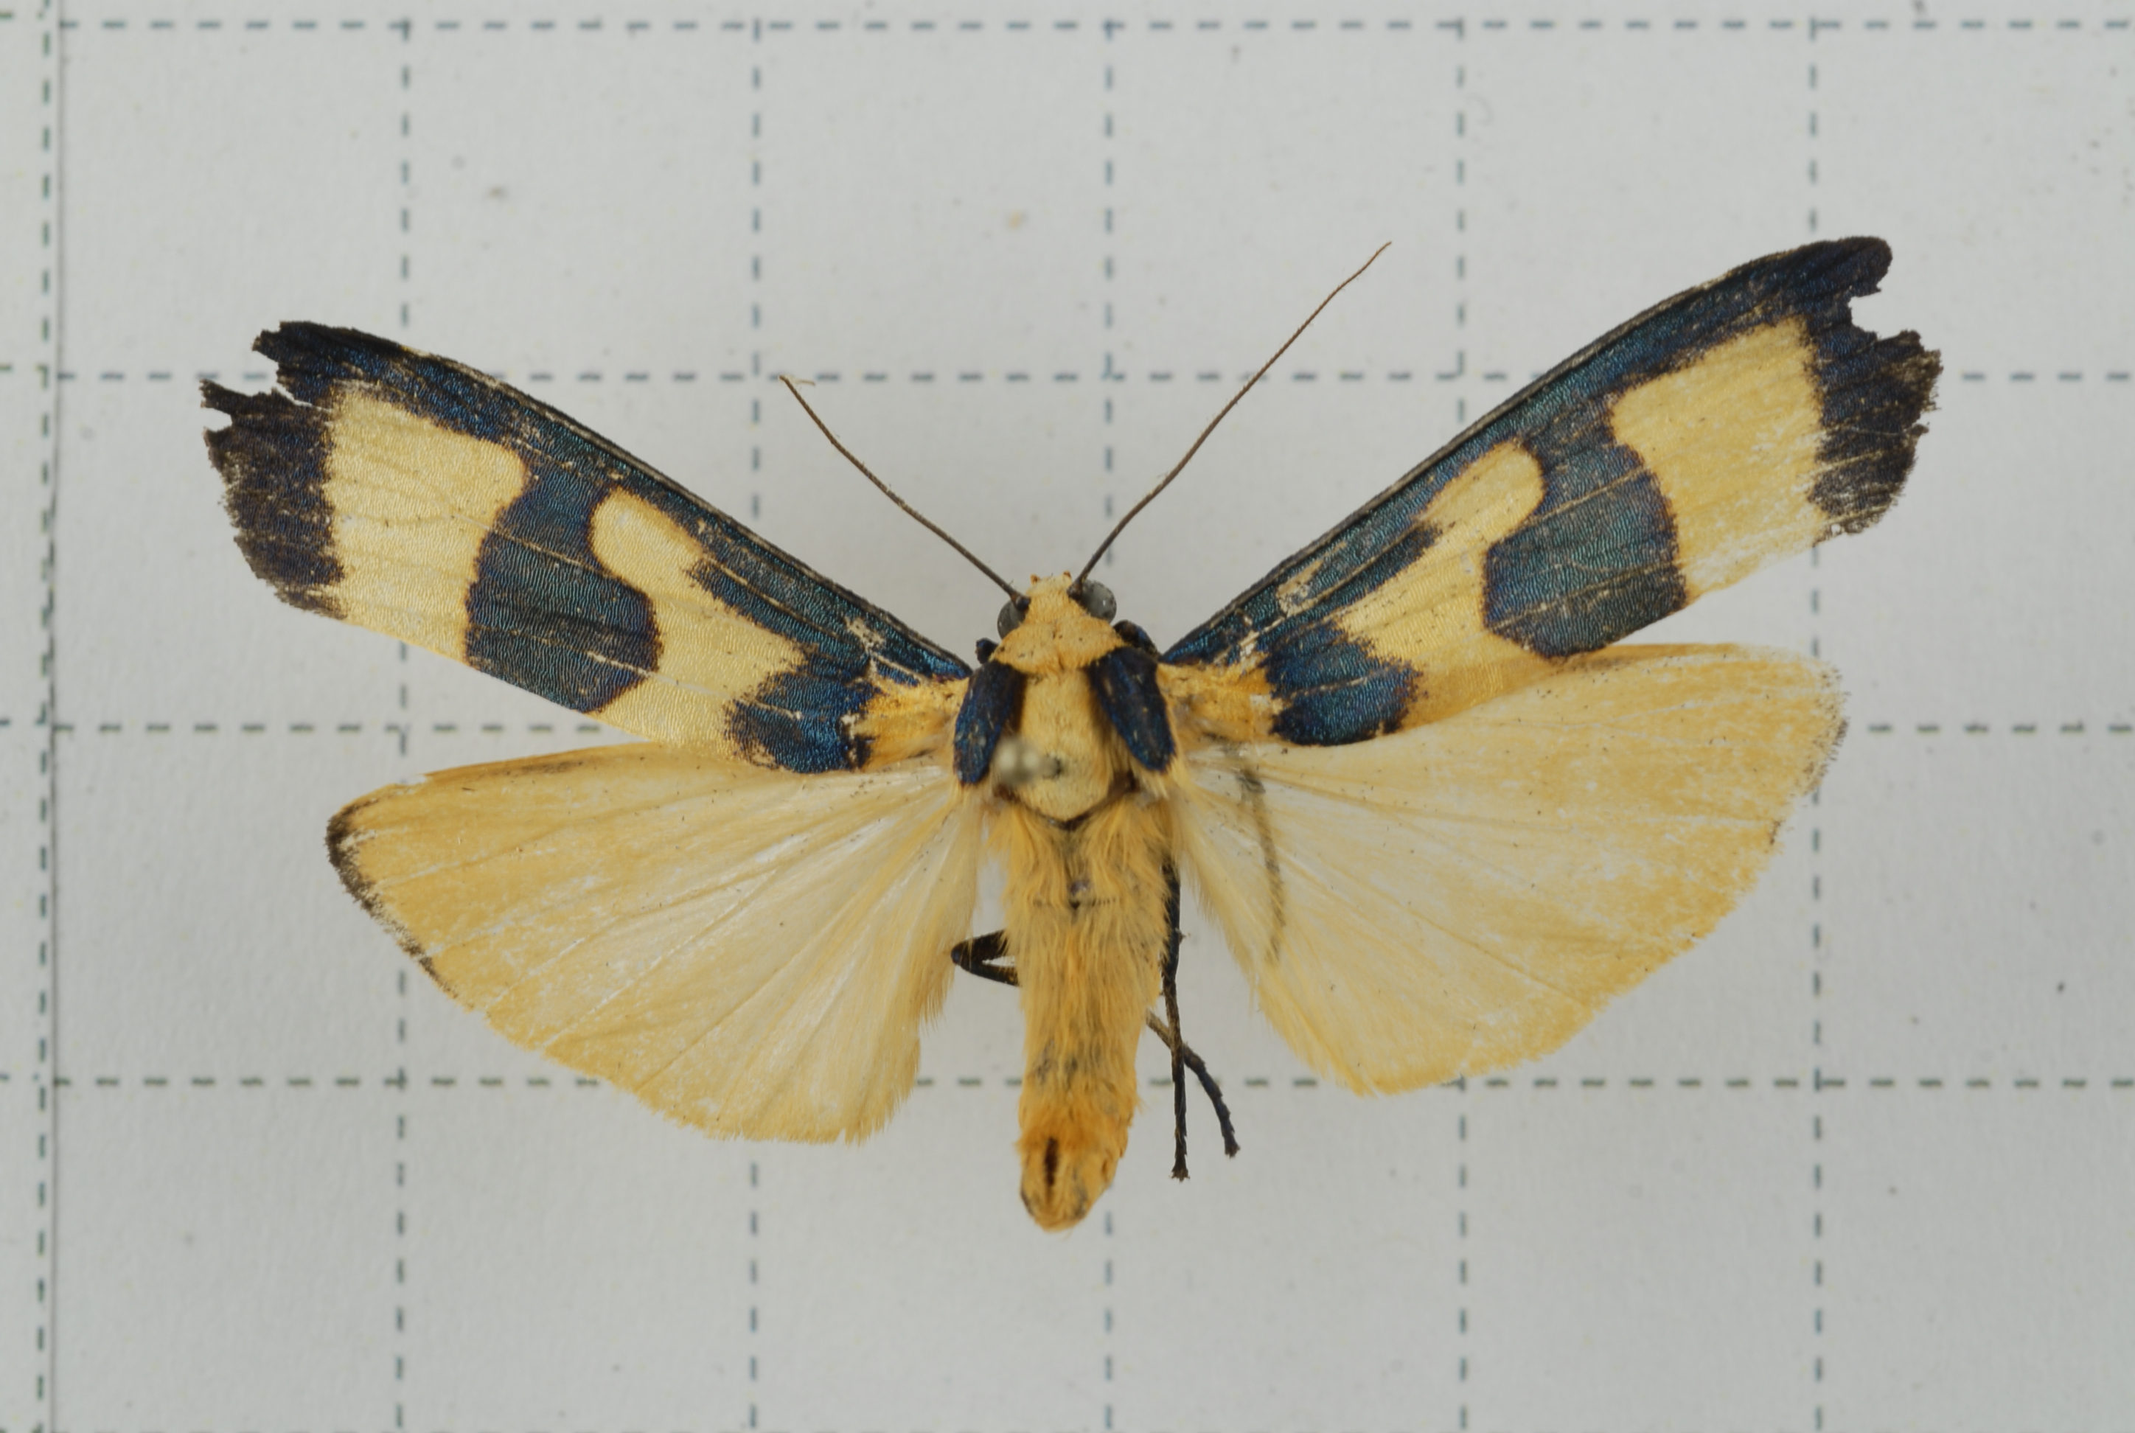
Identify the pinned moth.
Chrysaeglia magnifica
